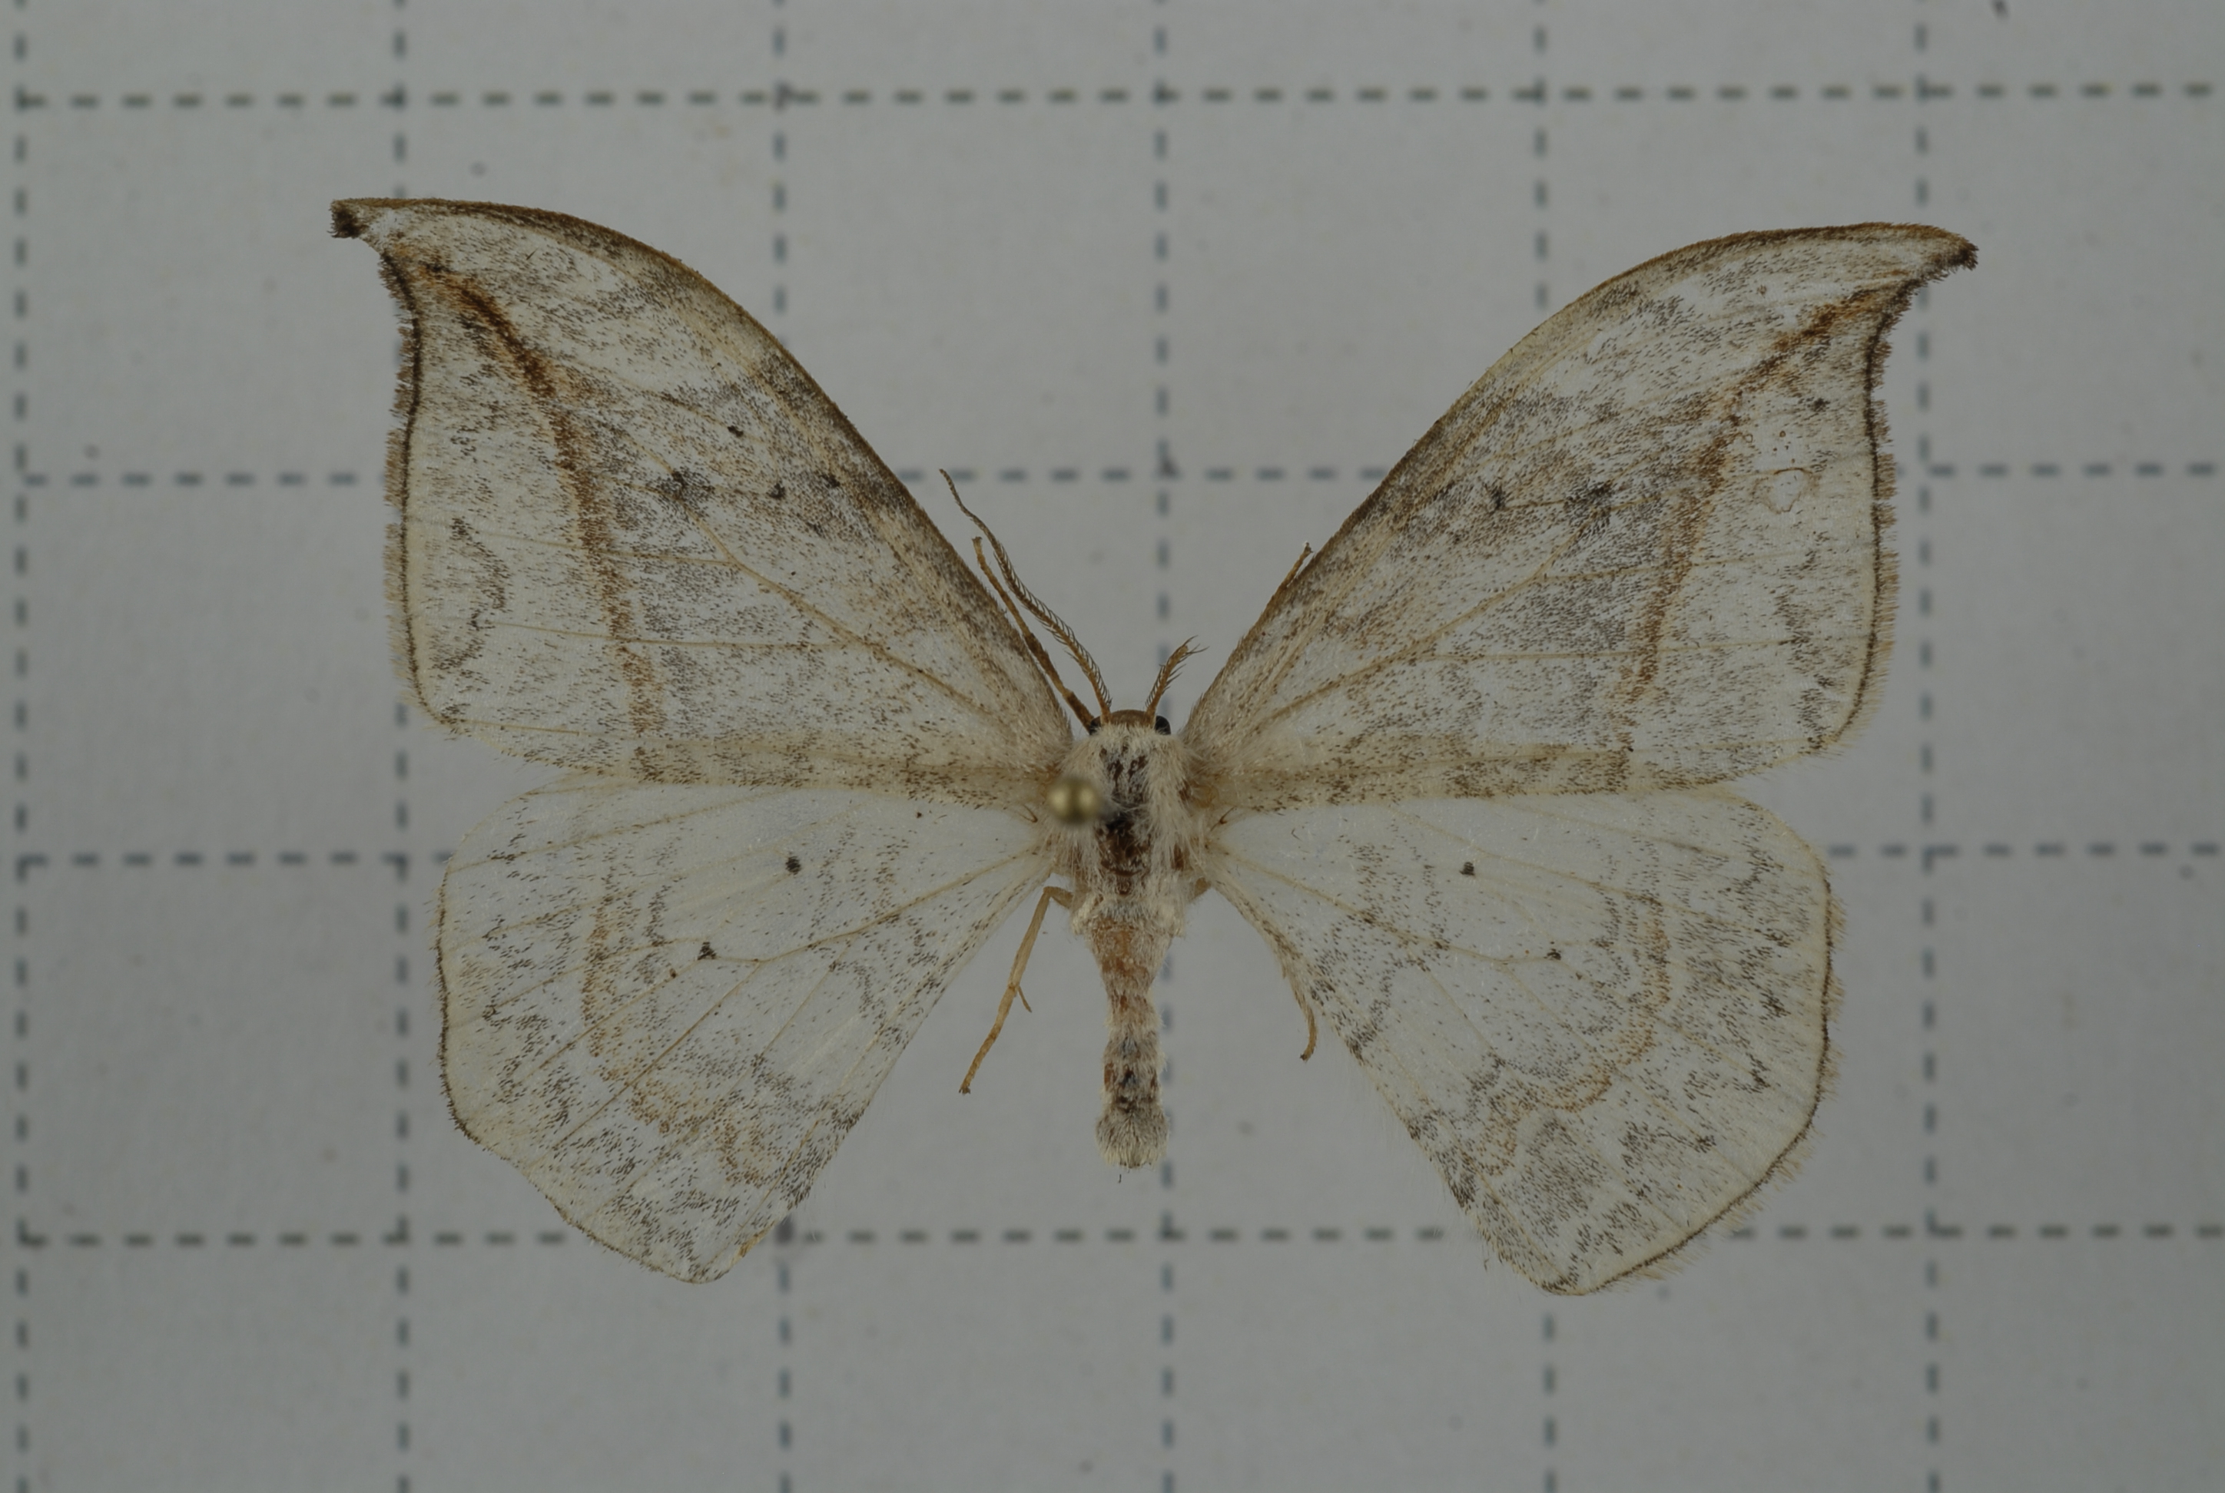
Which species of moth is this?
Drepana pallida nigromaculata
